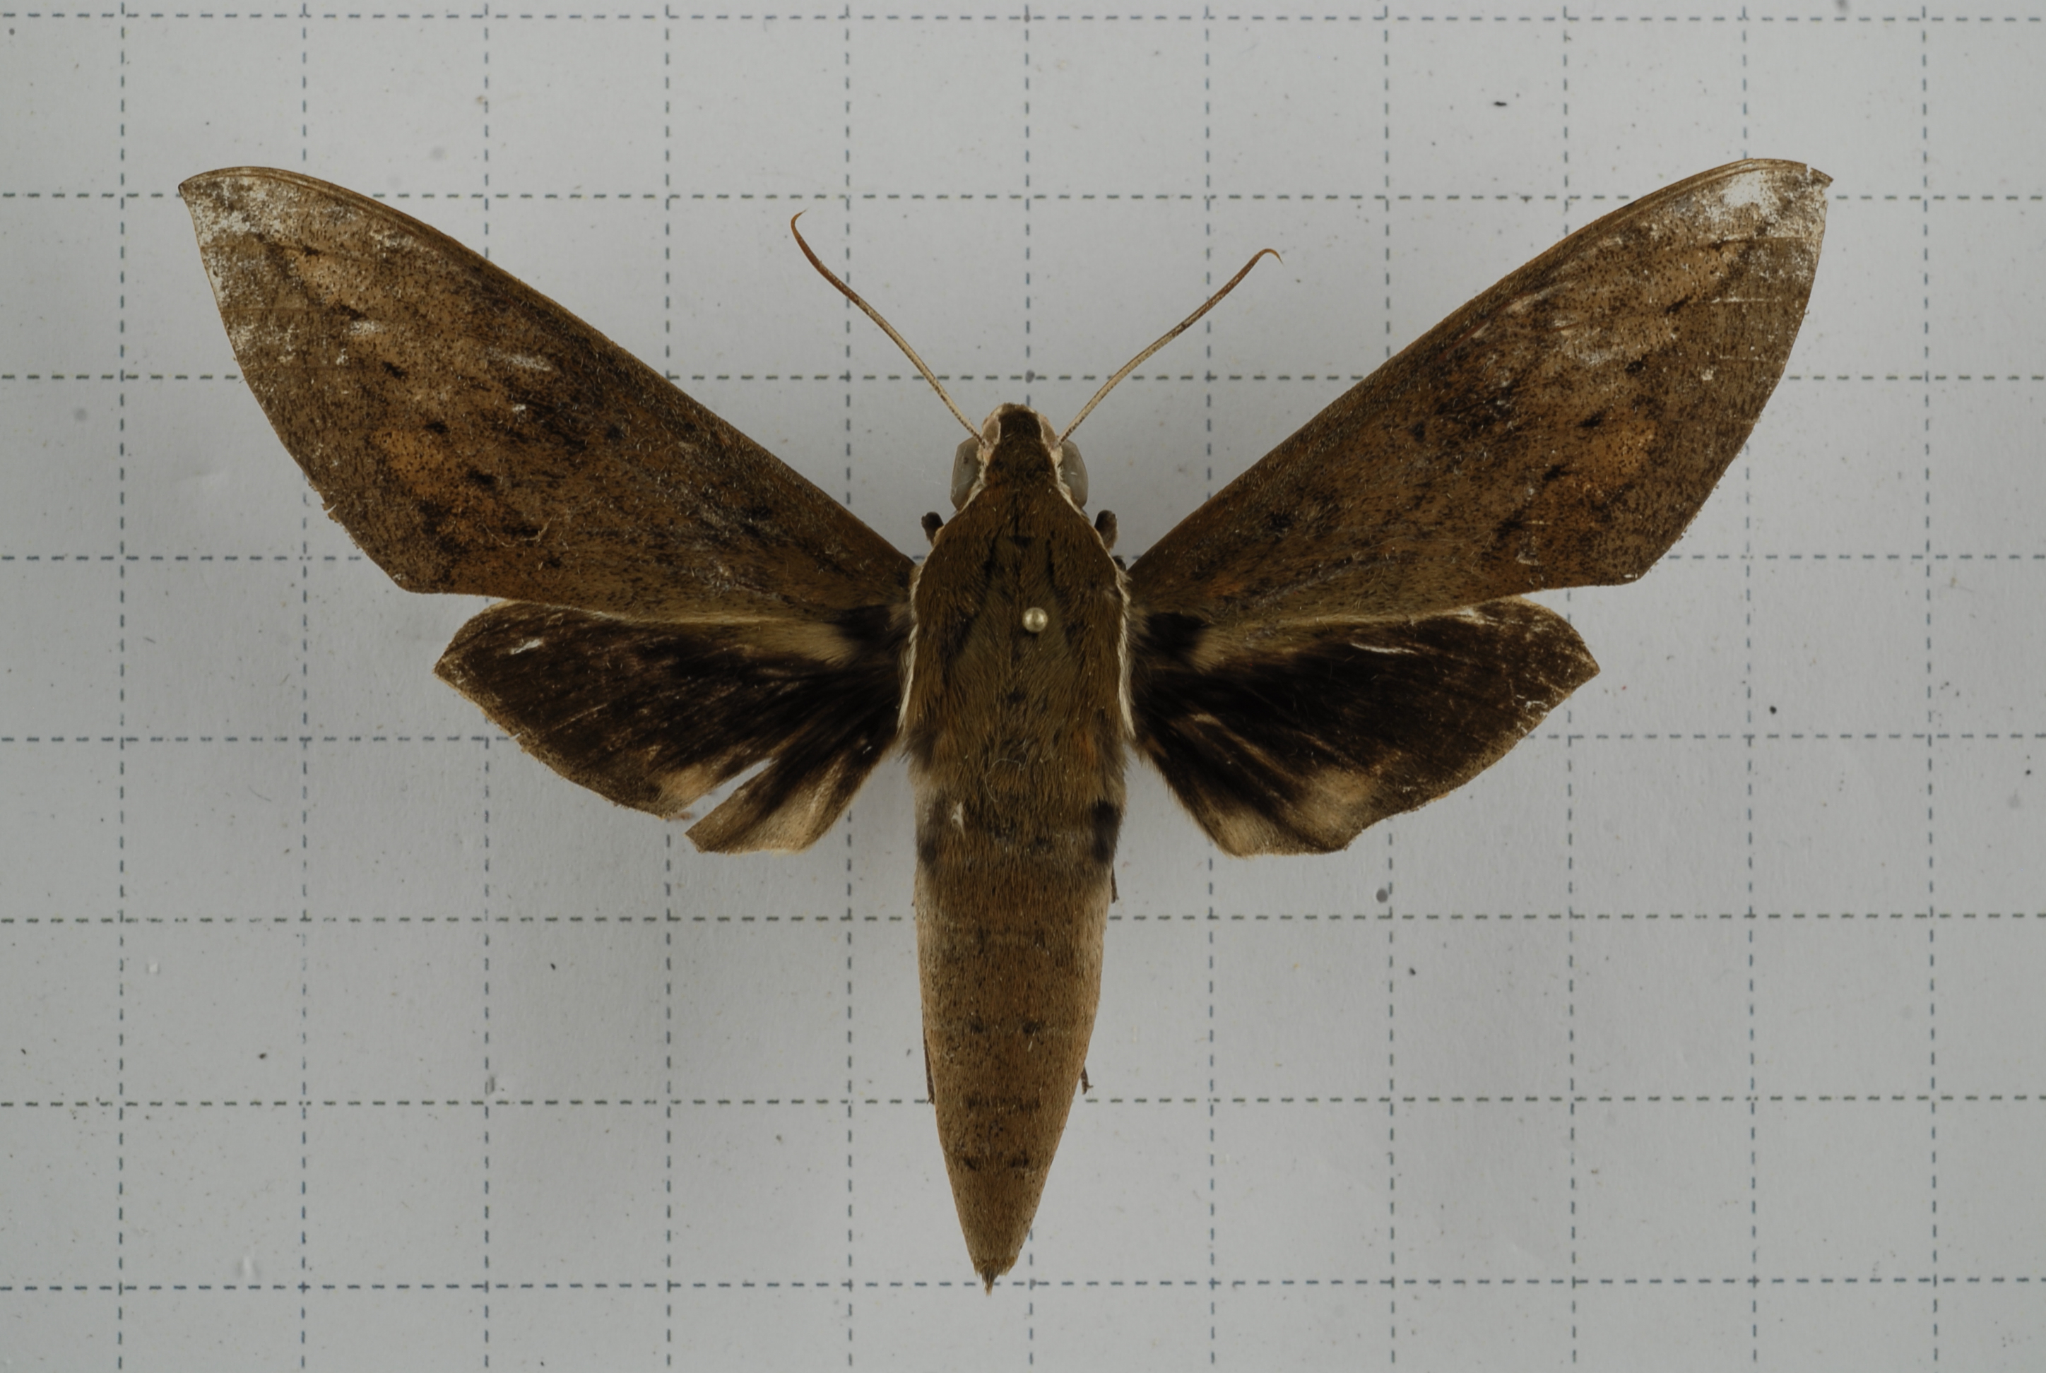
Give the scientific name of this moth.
Theretra boisduvalii
